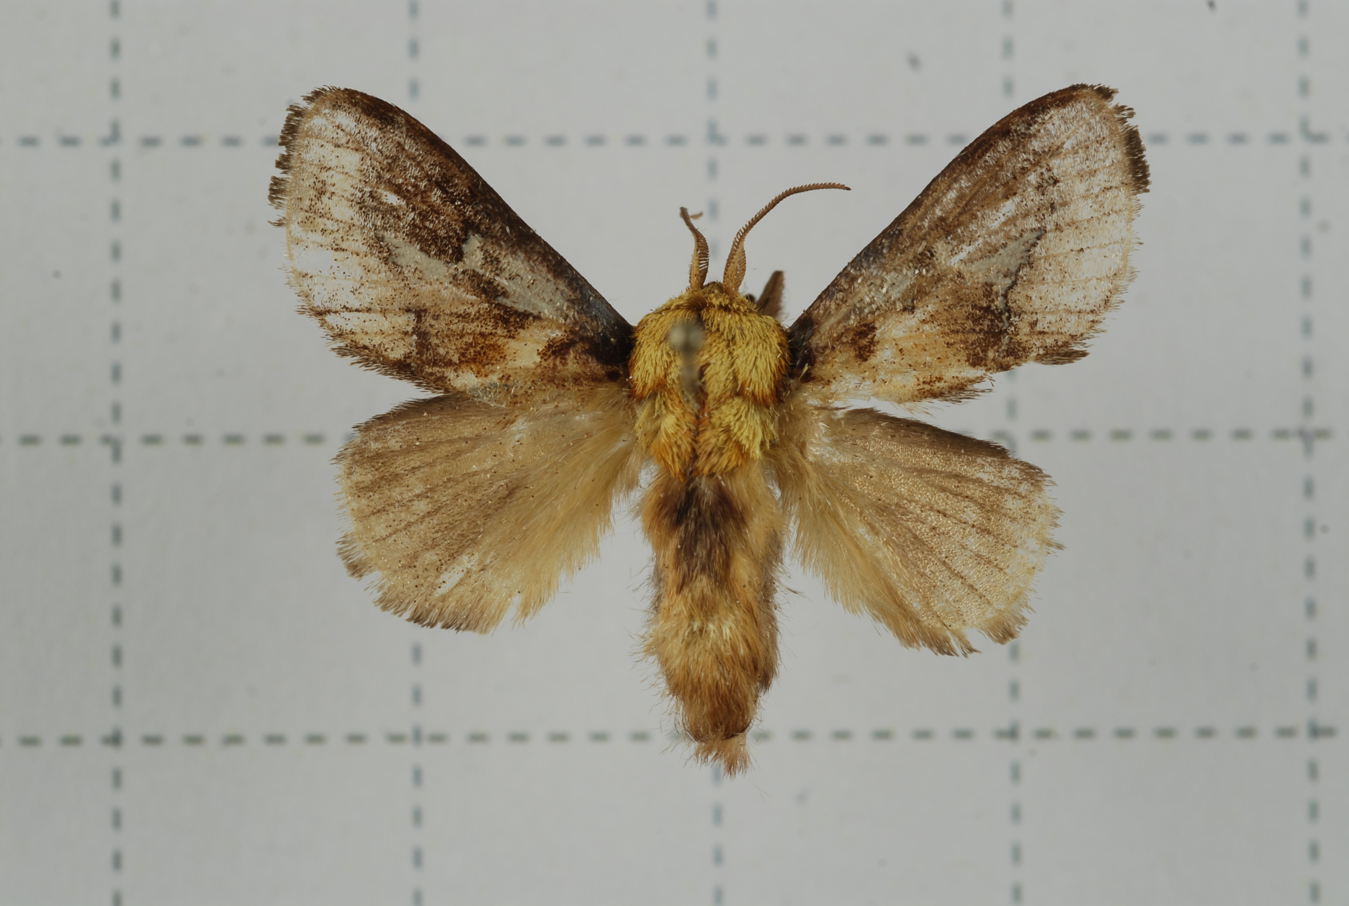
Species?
Miresa fulgida
